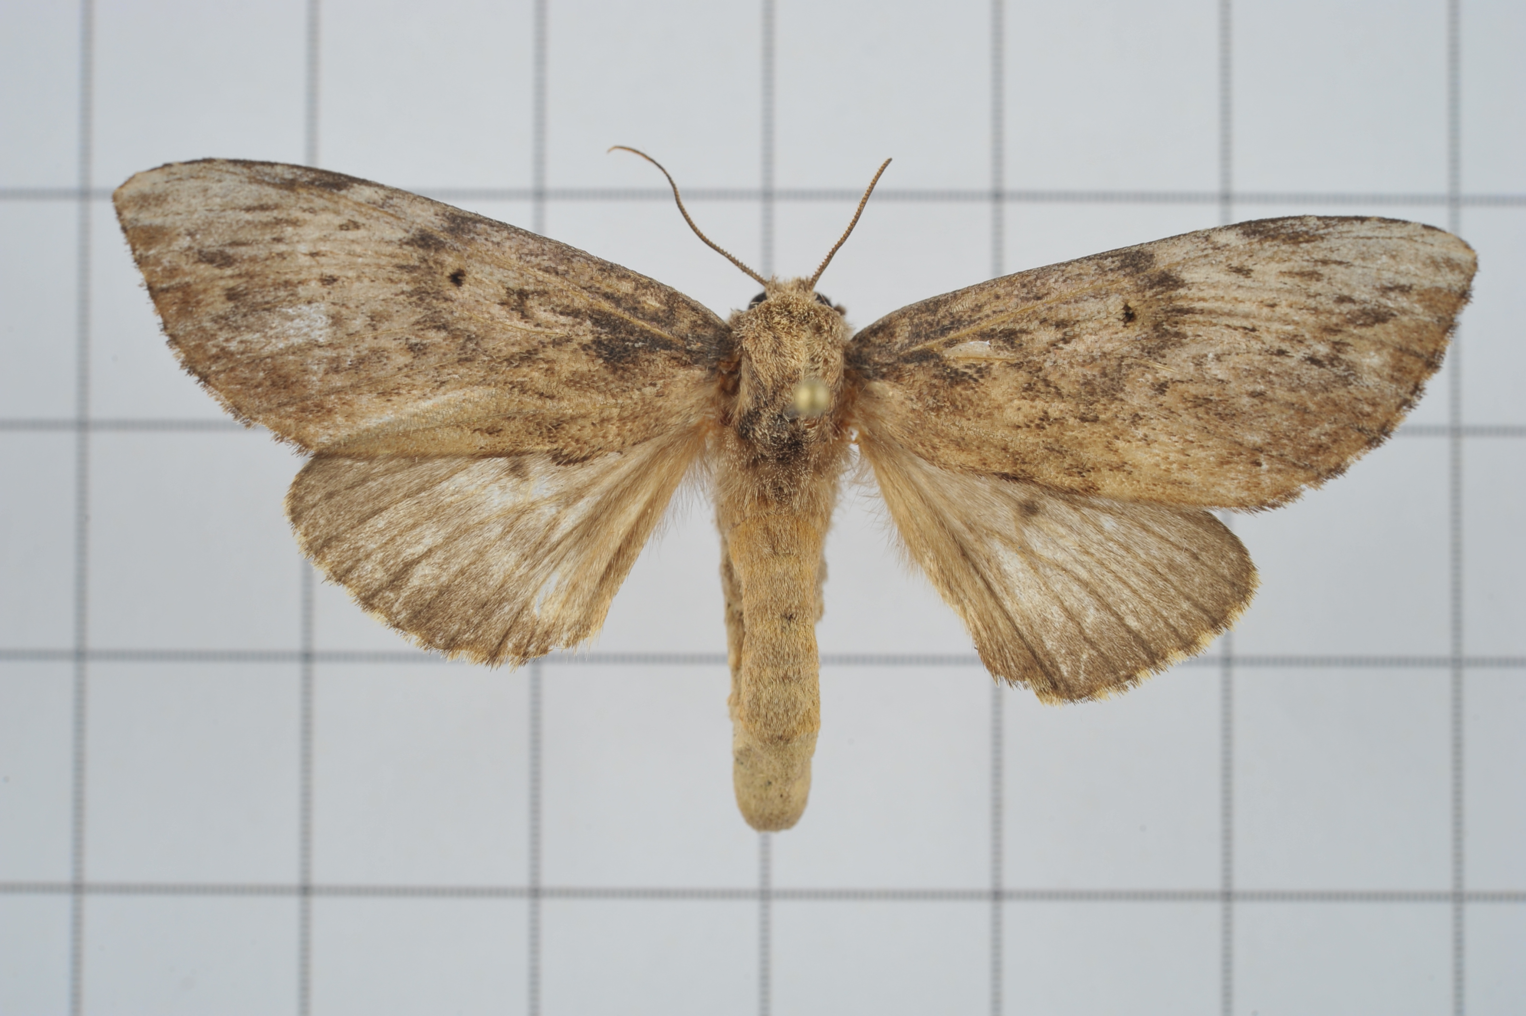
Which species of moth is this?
Norracoides basinotata
